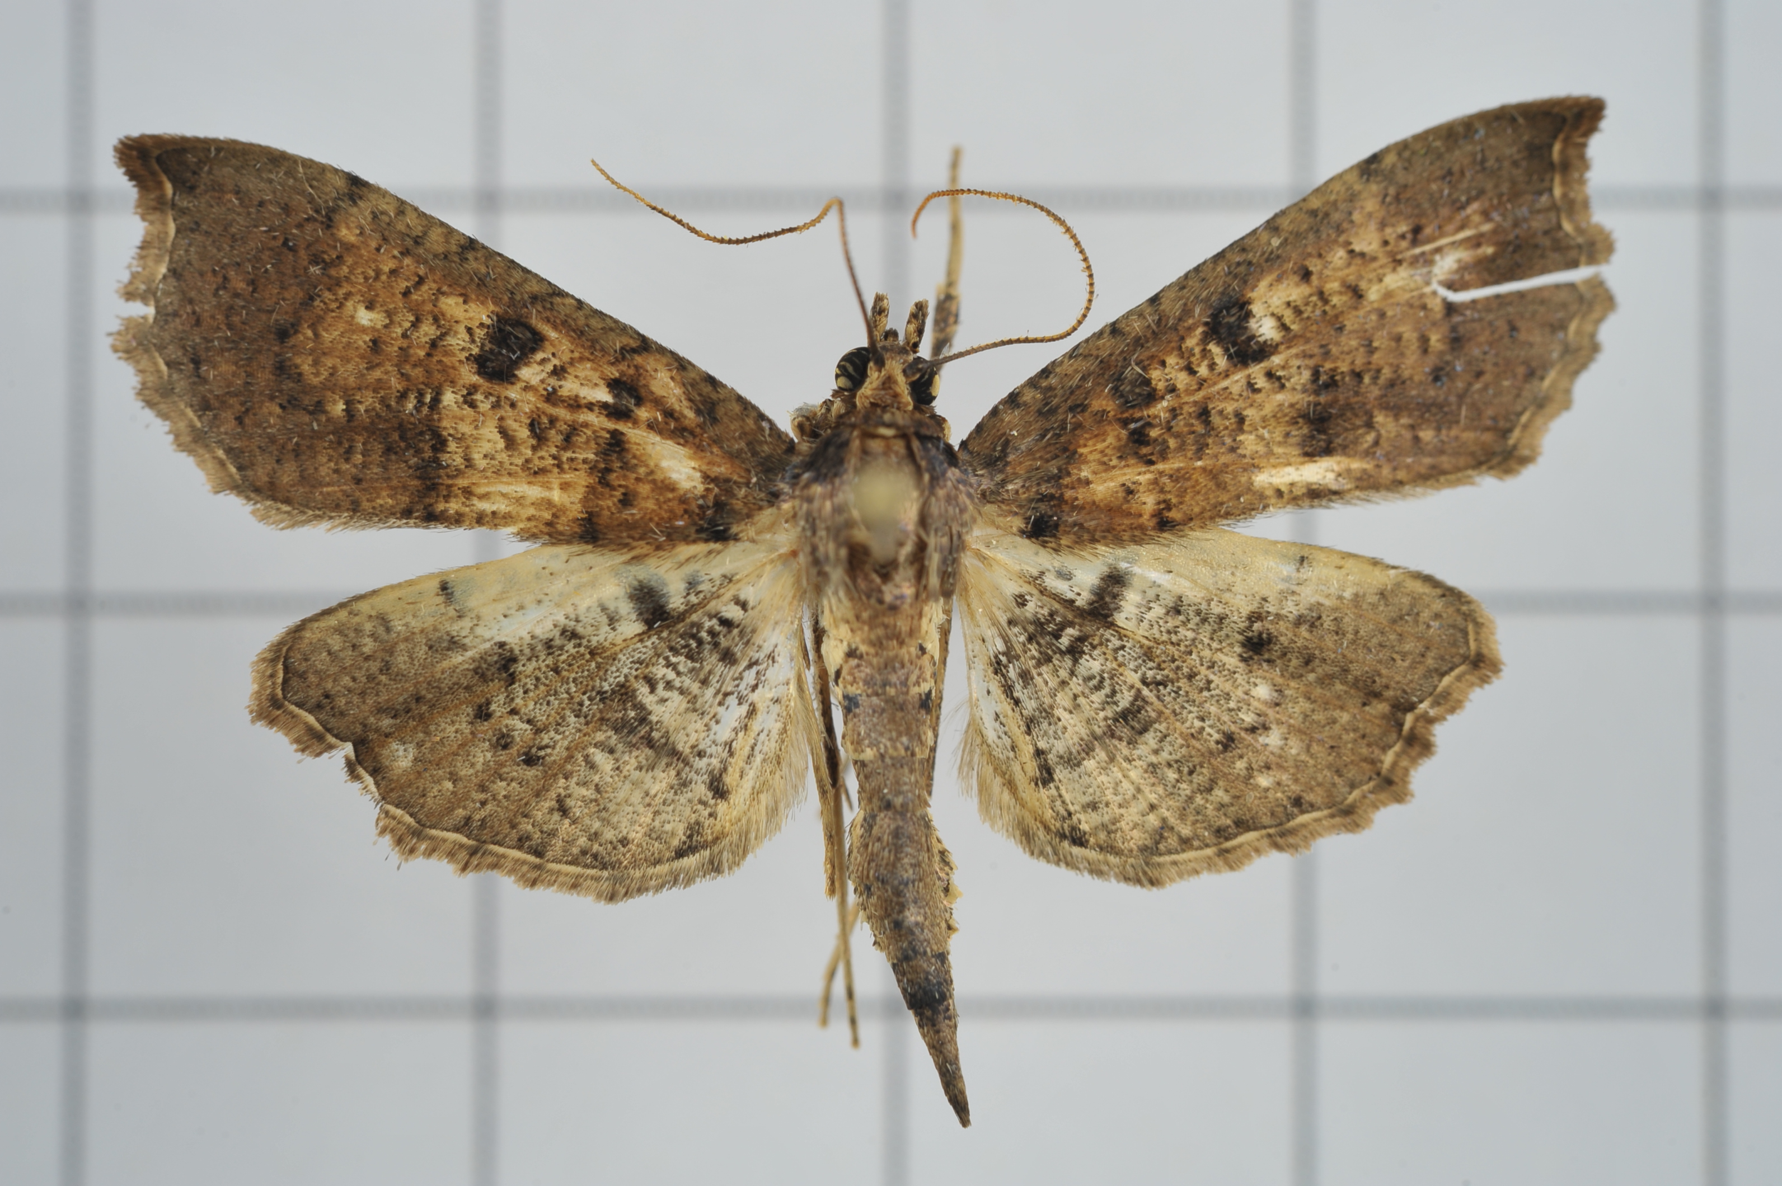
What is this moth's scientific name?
Ceratarcha umbrosa
